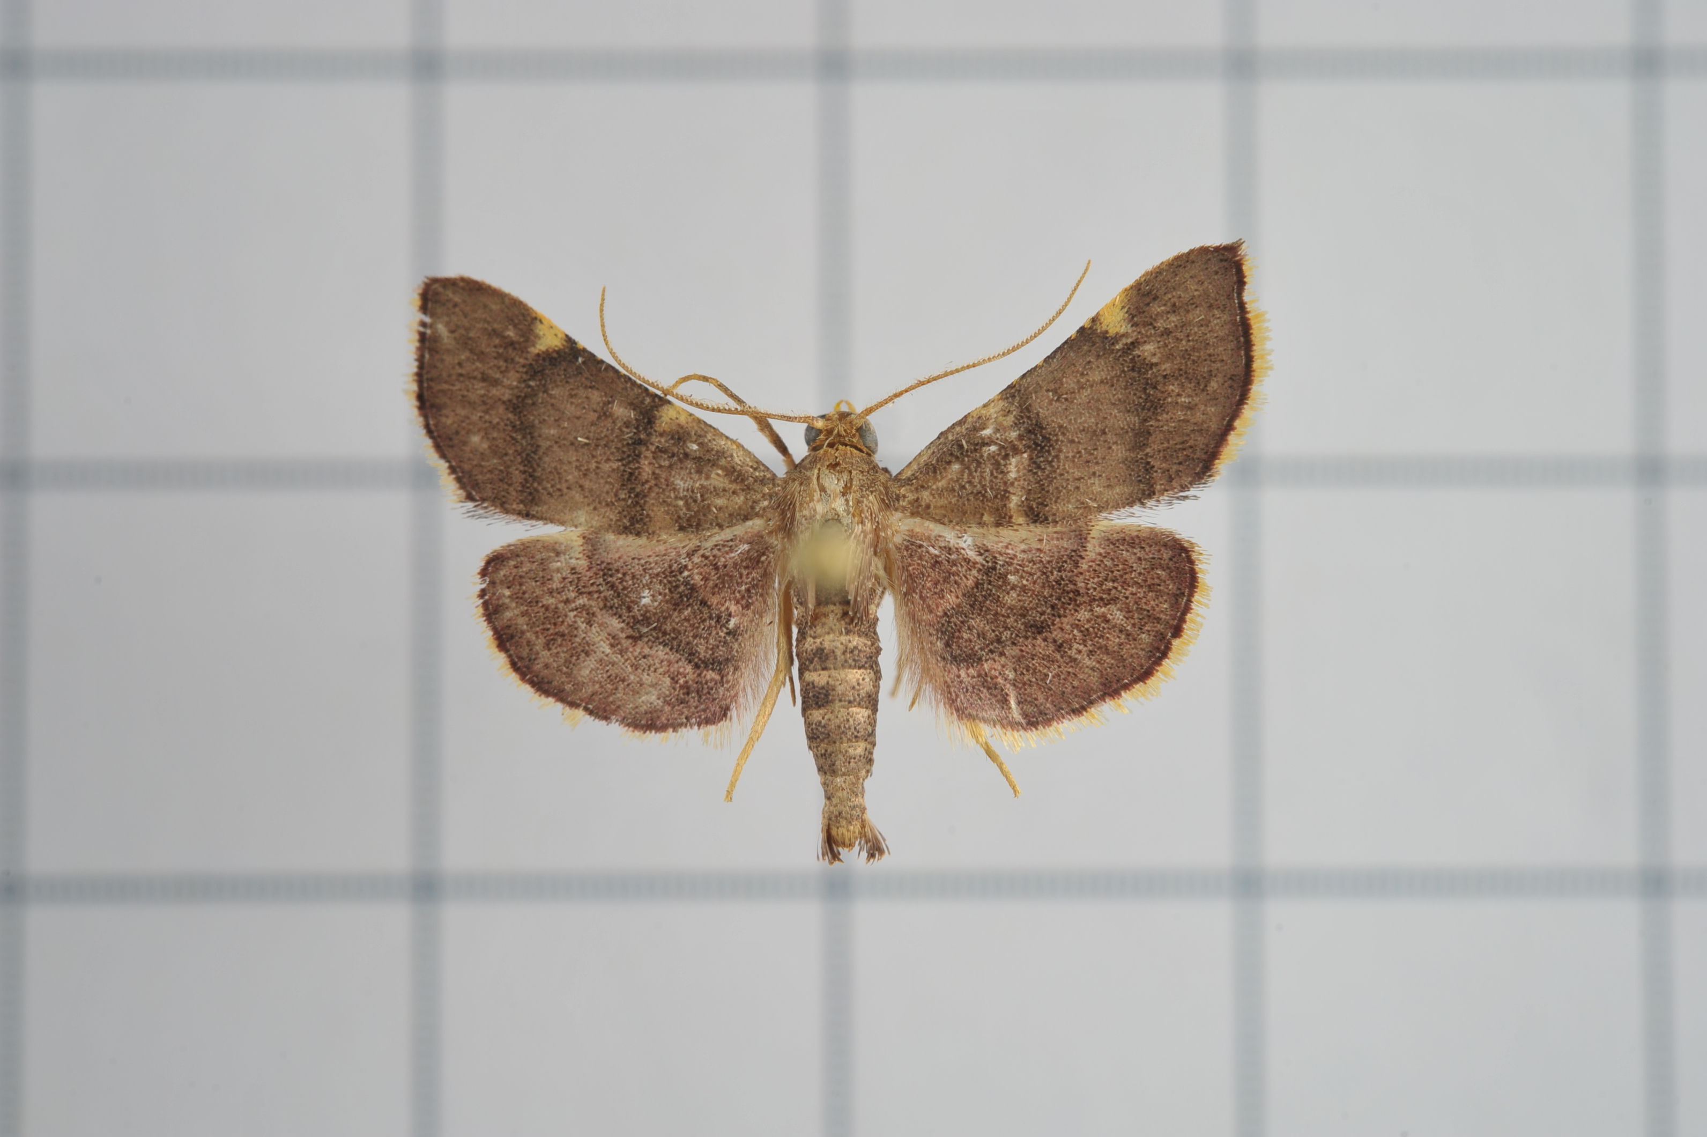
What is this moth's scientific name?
Herculia pelasgalis
